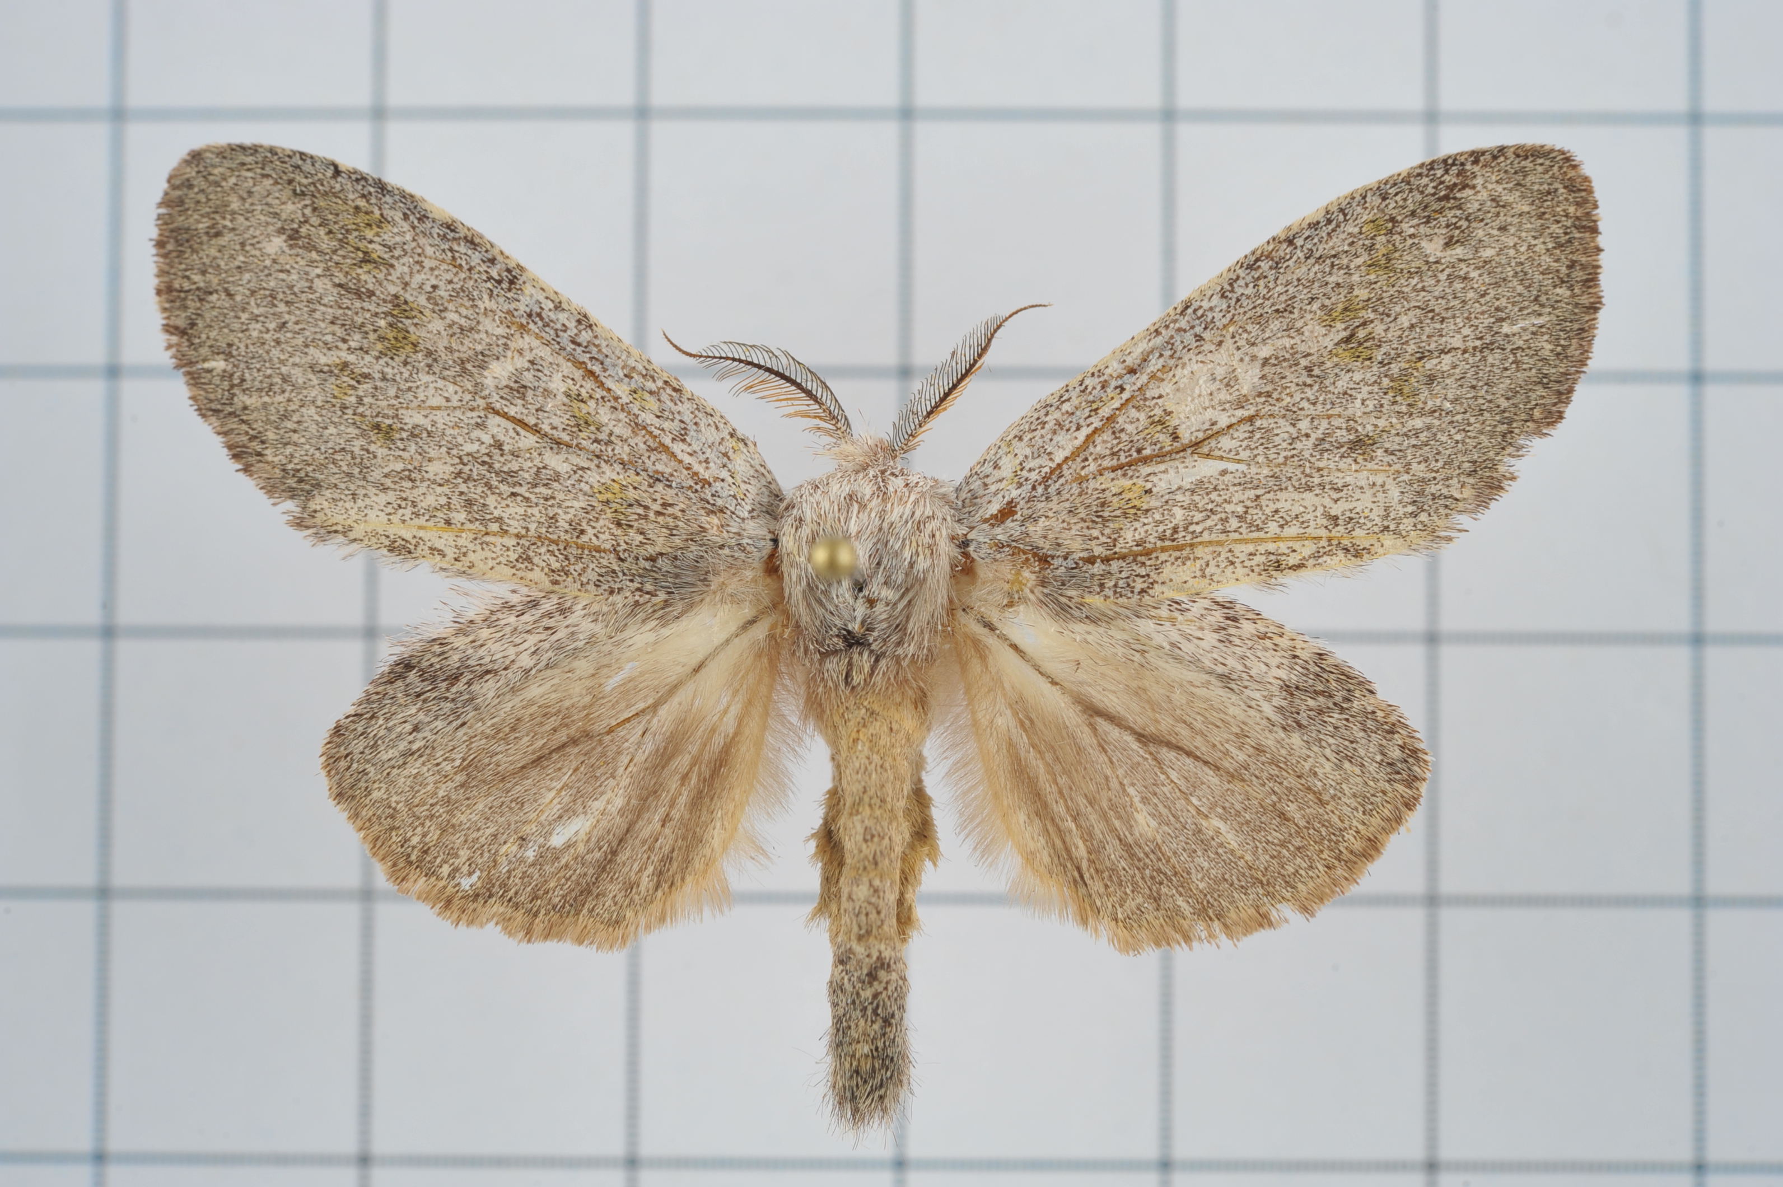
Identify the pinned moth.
Syntypistis subgeneris subgeneris
